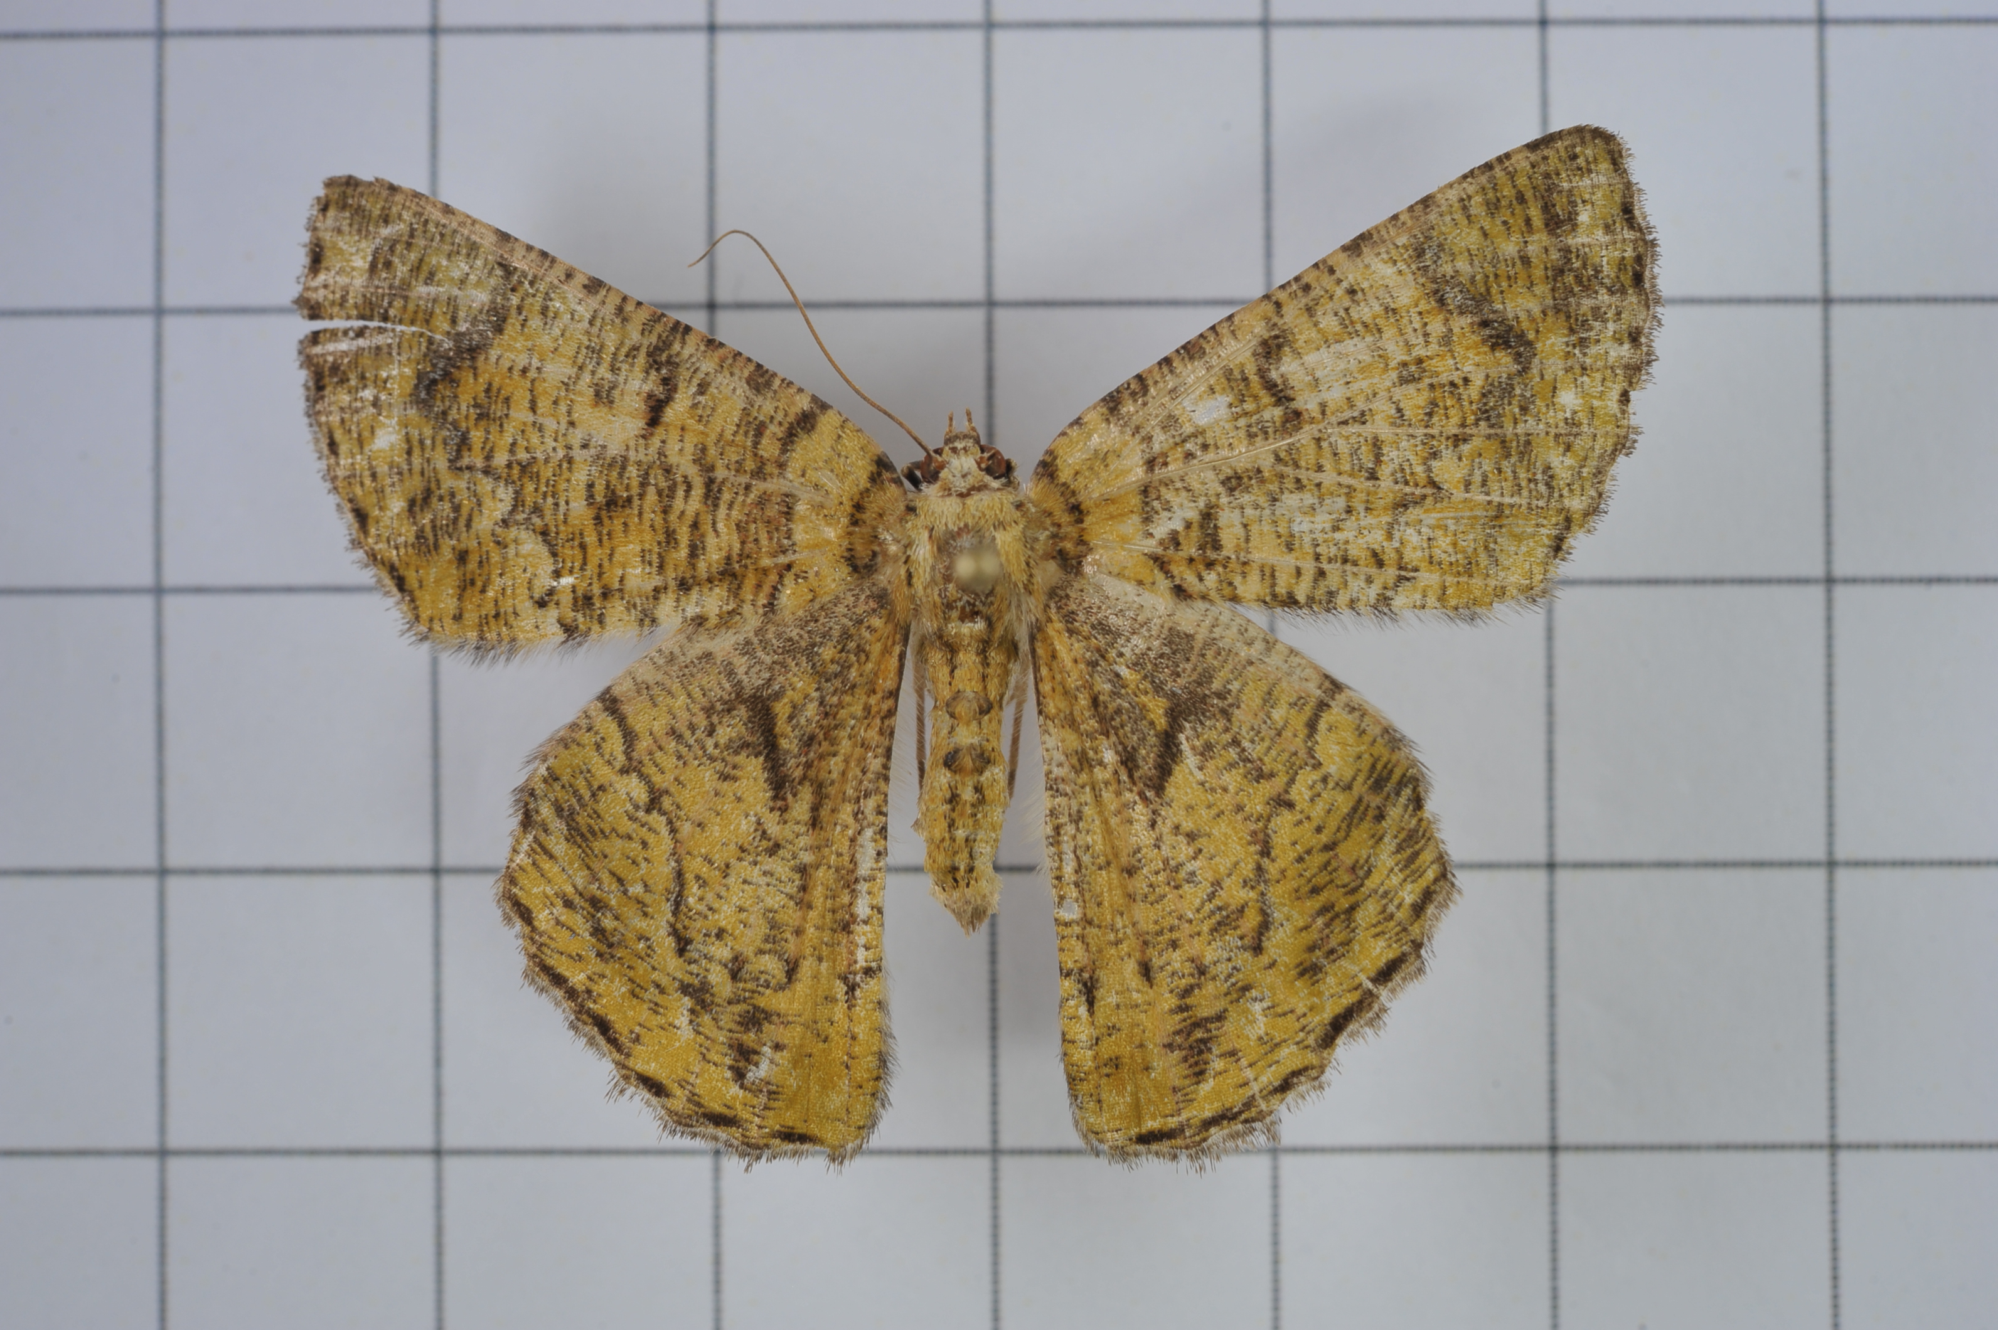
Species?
Lophophelma taiwana
